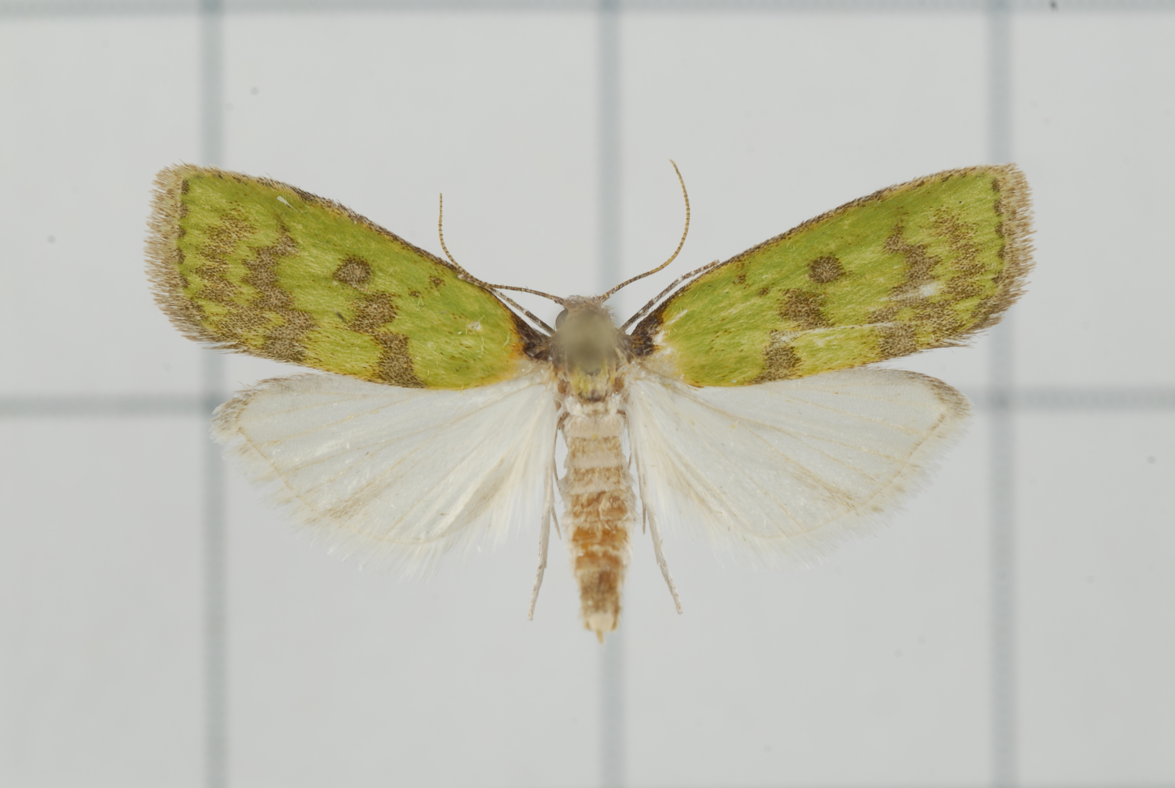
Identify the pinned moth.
Doloessa viridis
